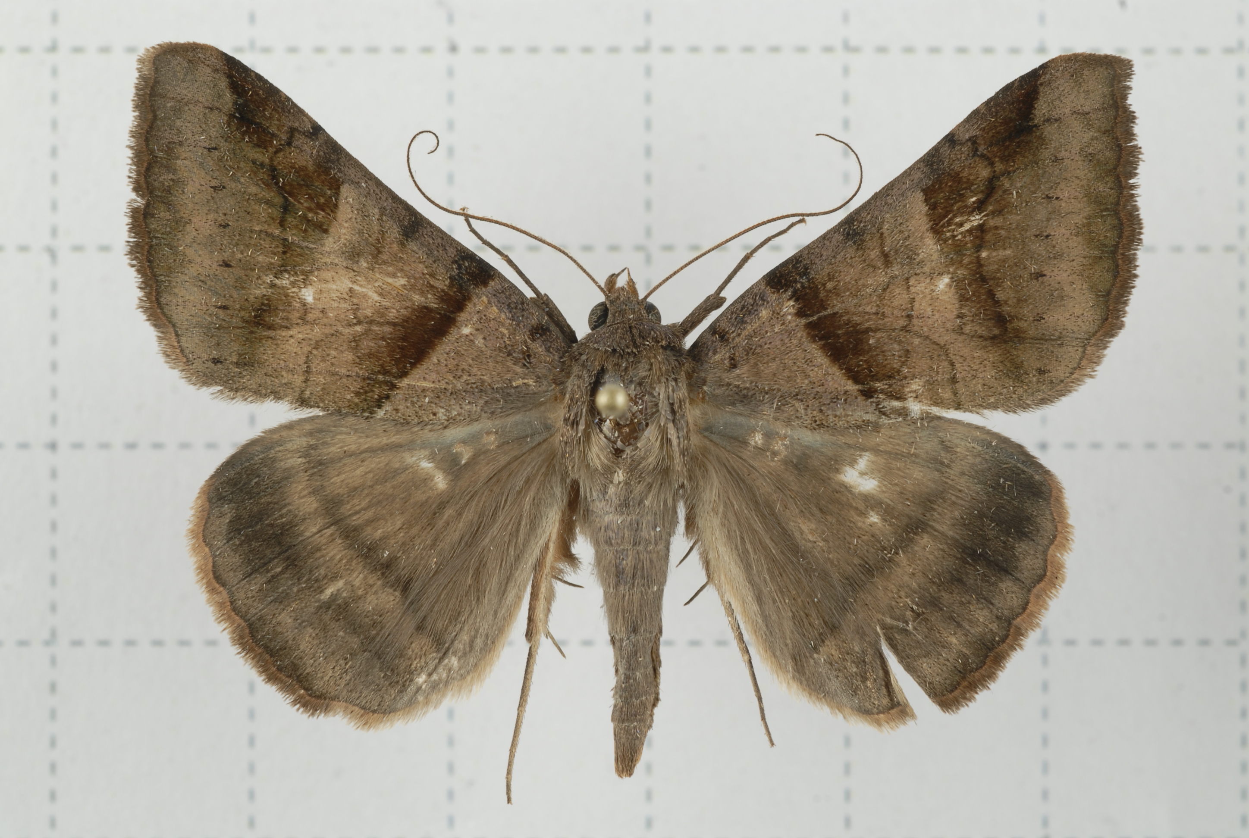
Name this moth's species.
Mocis undata
